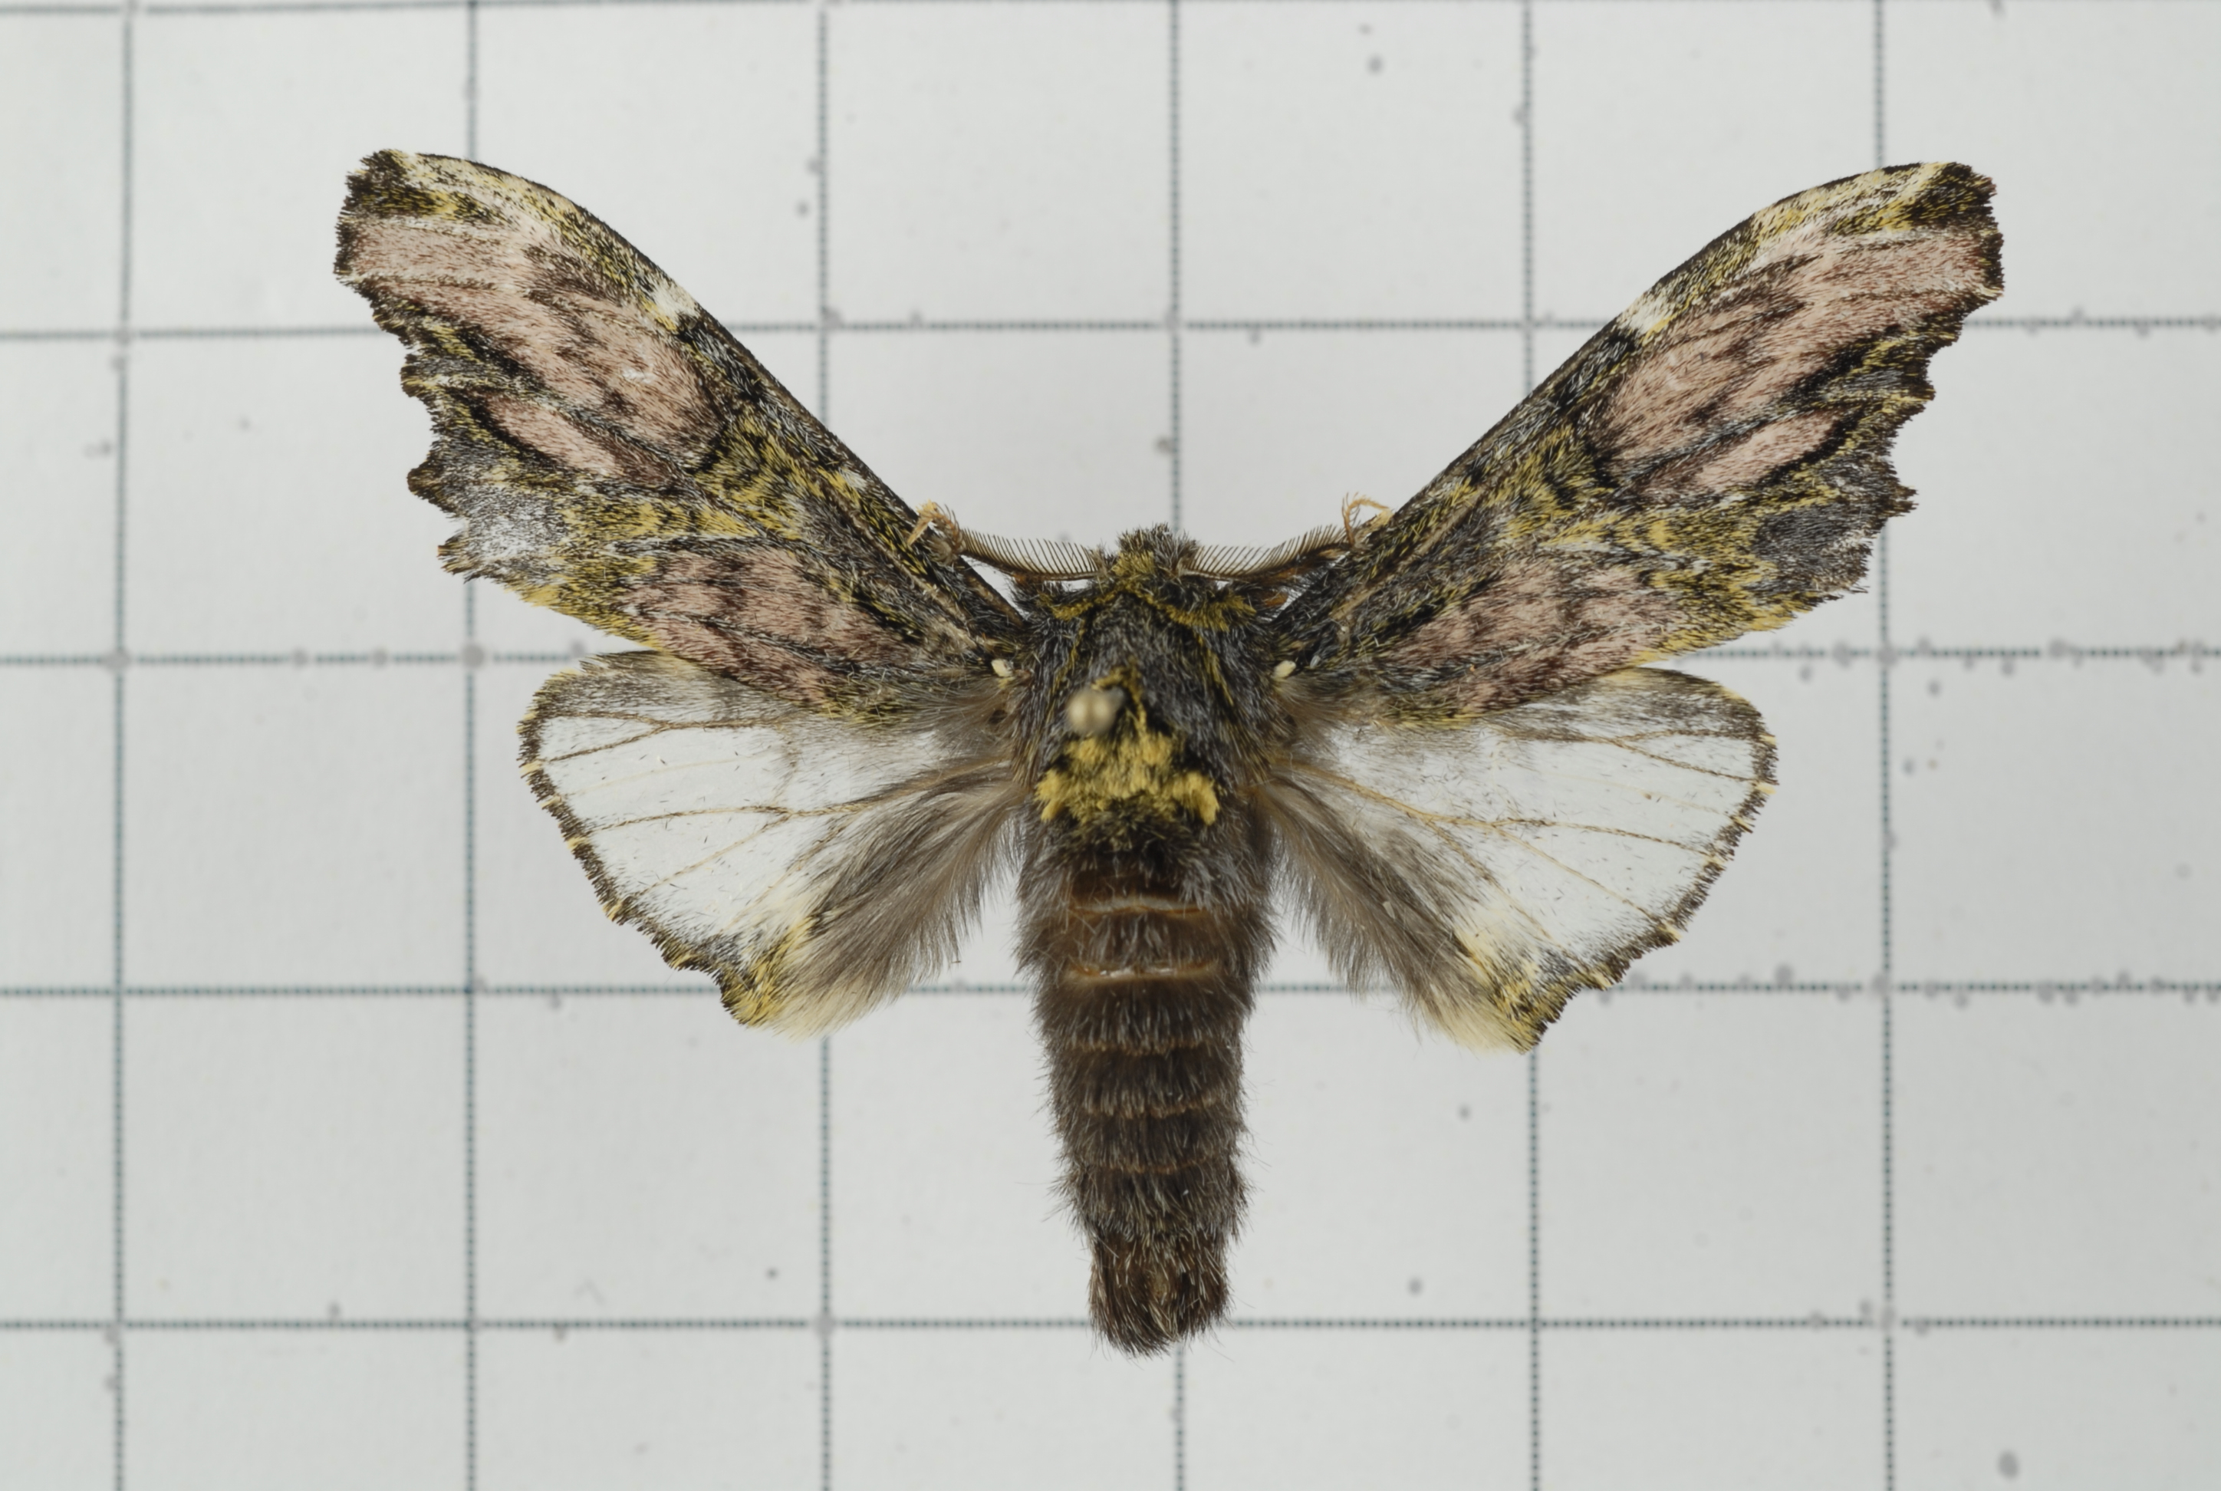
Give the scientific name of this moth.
Zaranga pannosa necopinatus
